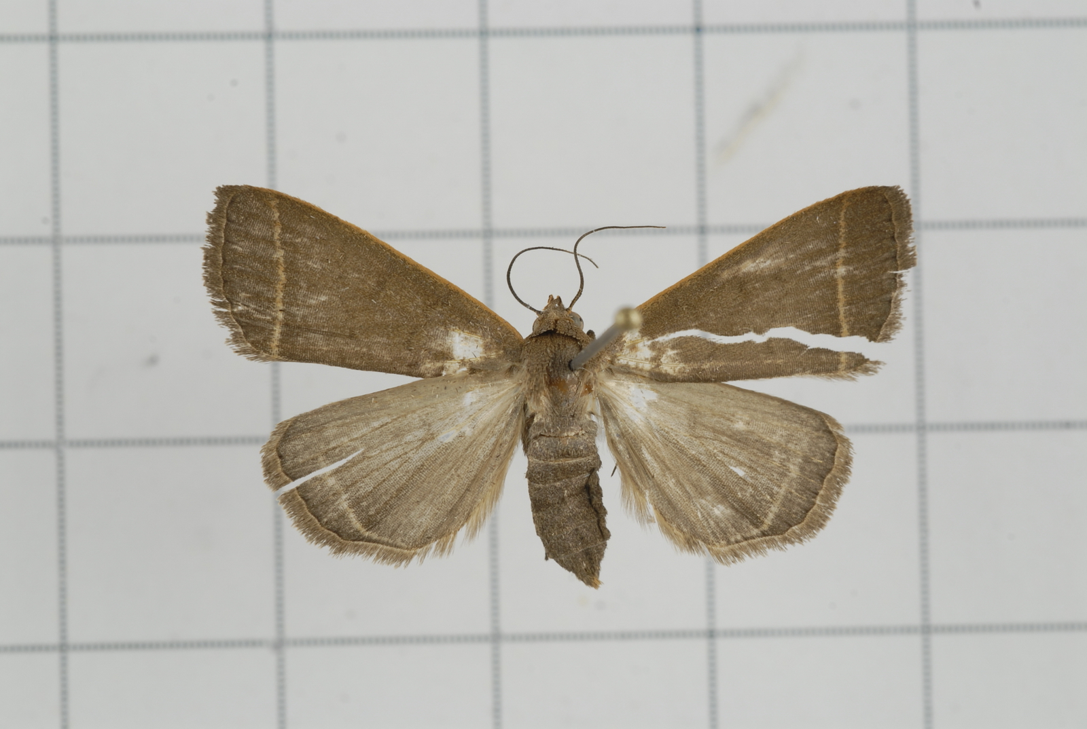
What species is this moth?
Simplicia simplicissima
